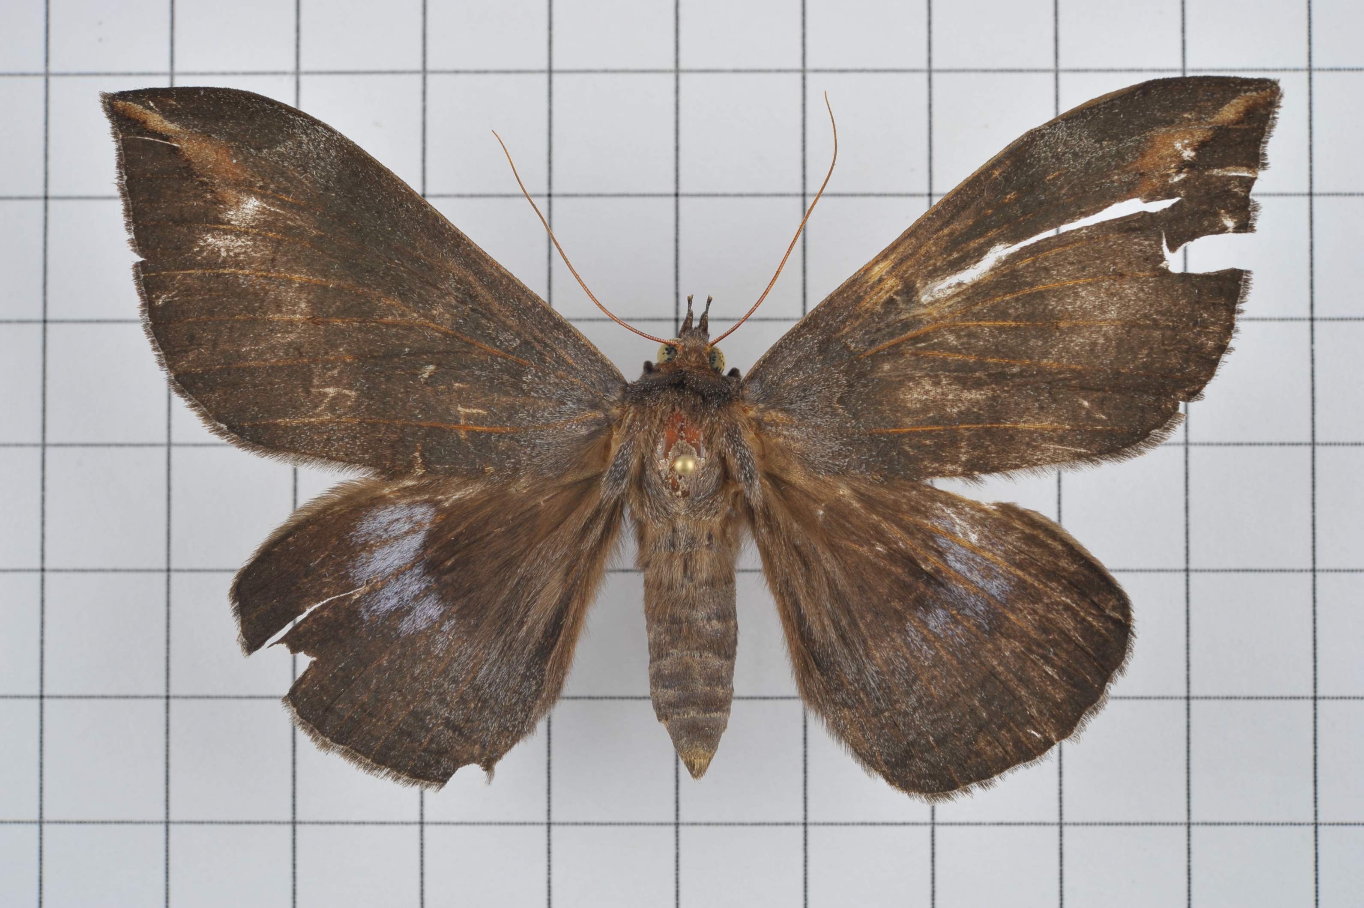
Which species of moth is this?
Ischyja ferrifracta
